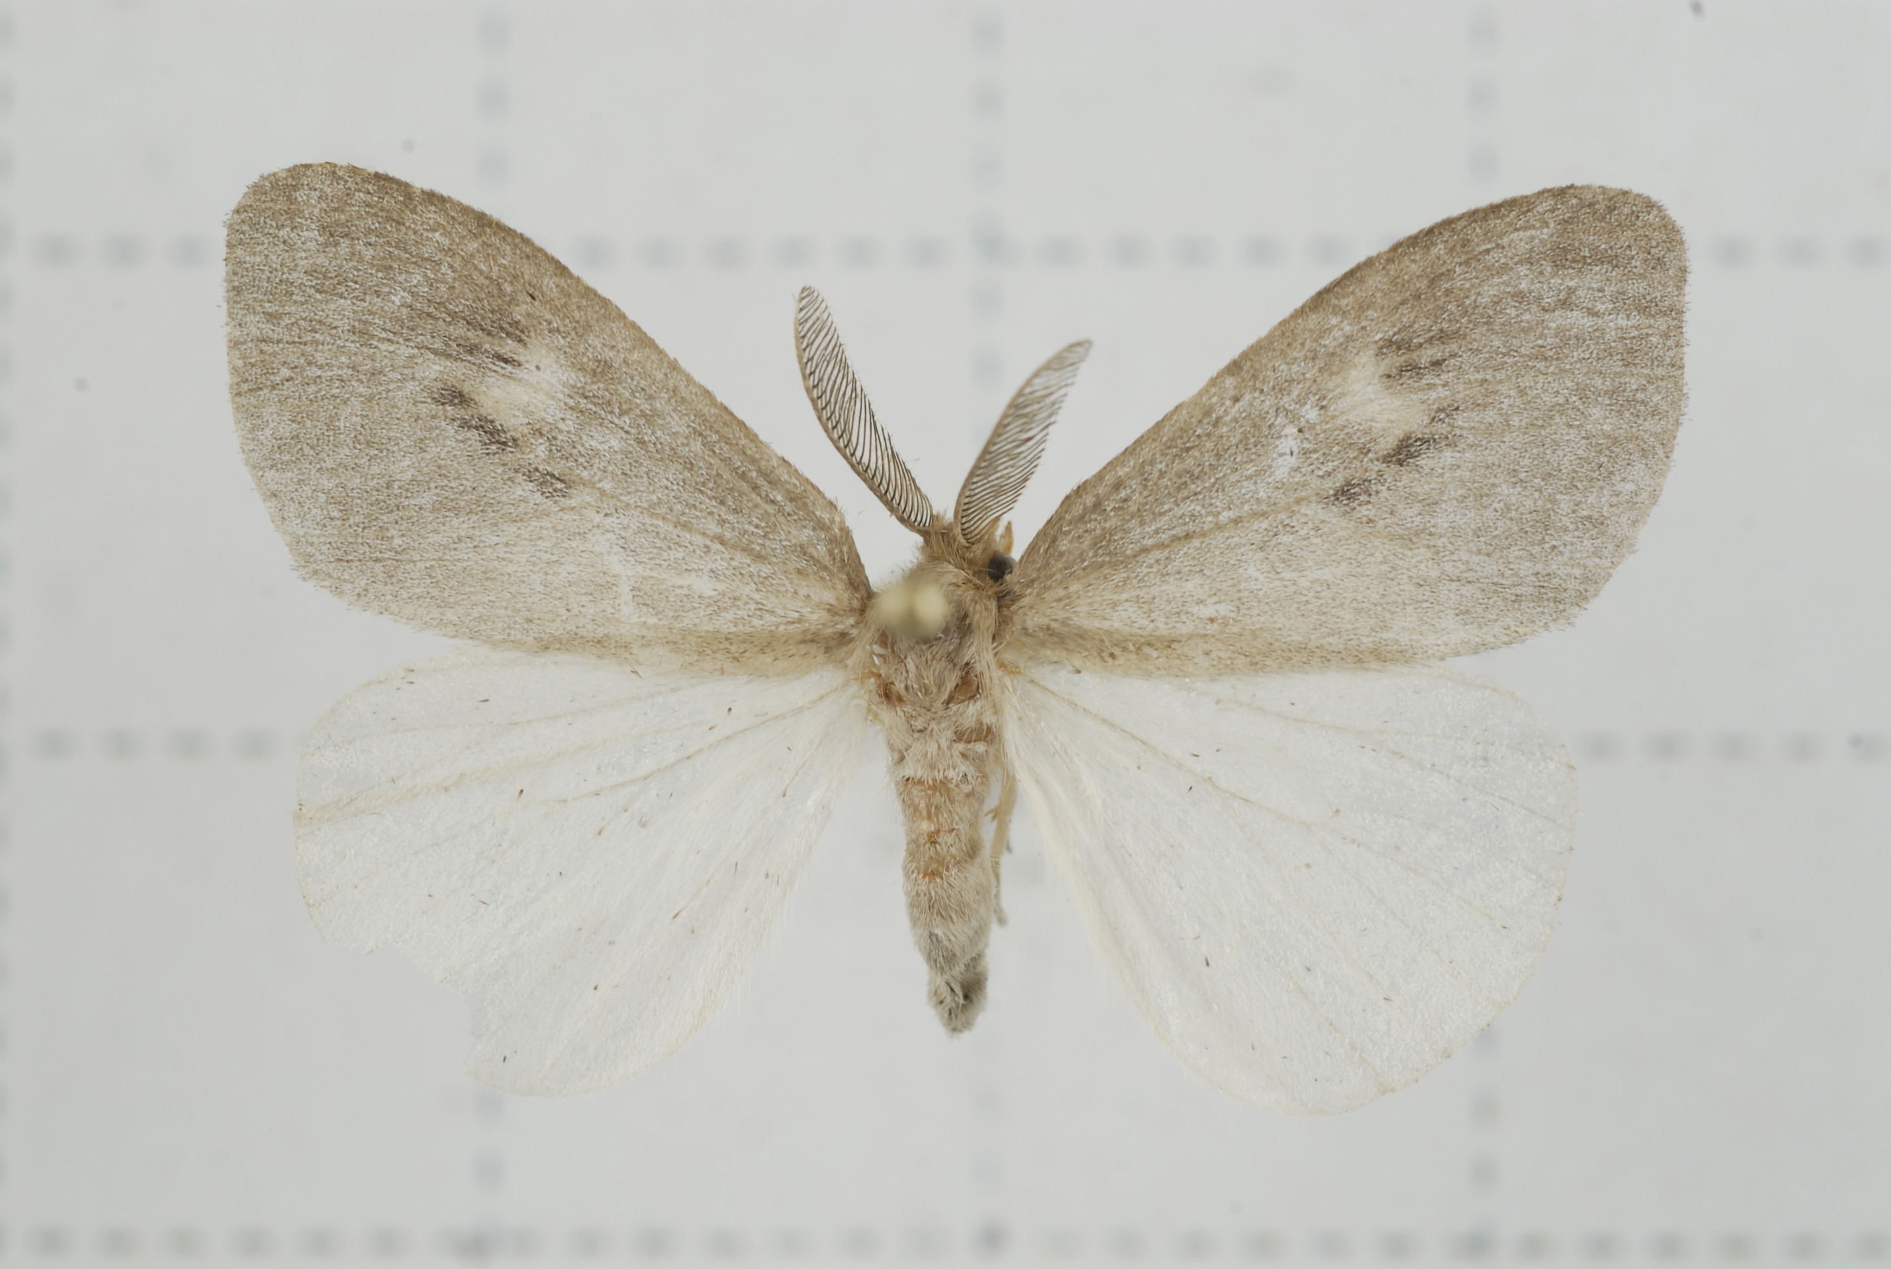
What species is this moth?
Pantana ochripalpis
